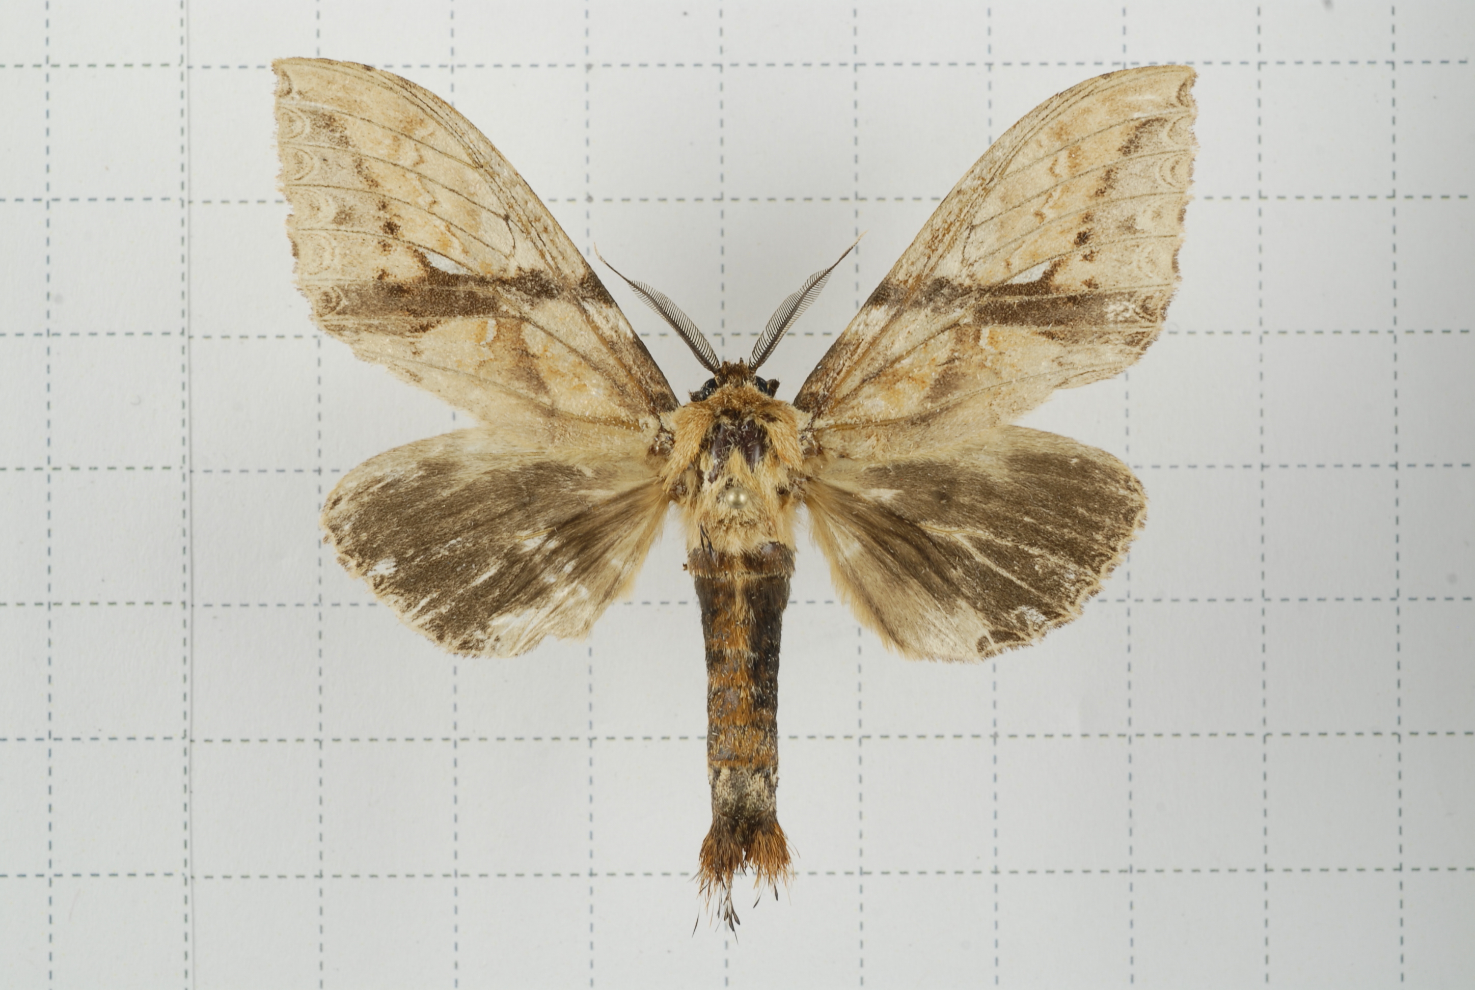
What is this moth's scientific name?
Dudusa nobilis
